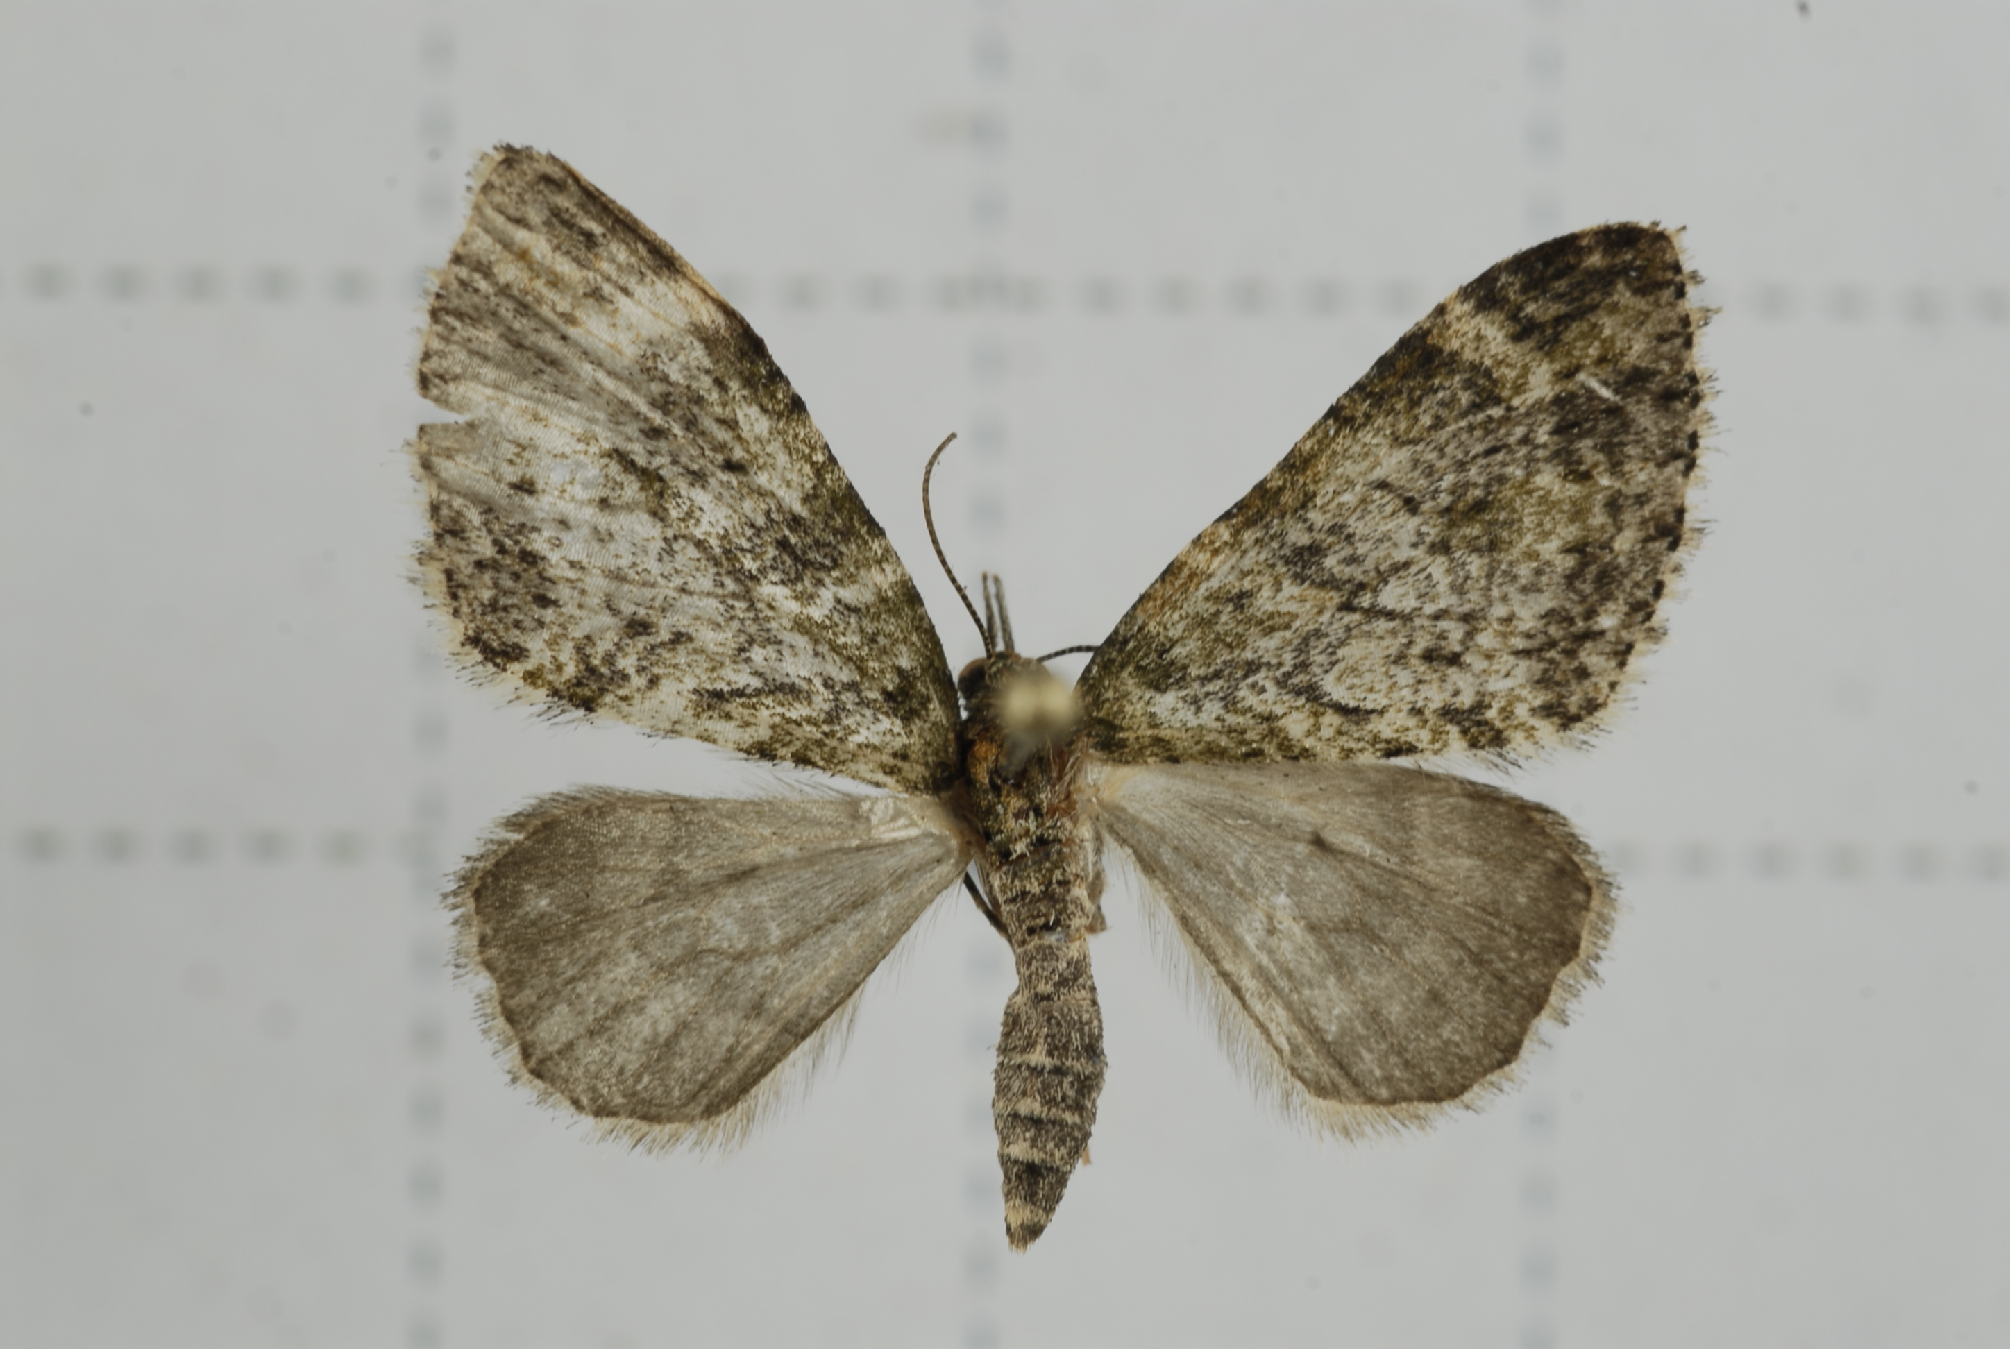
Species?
Acasis viretata himalayica
